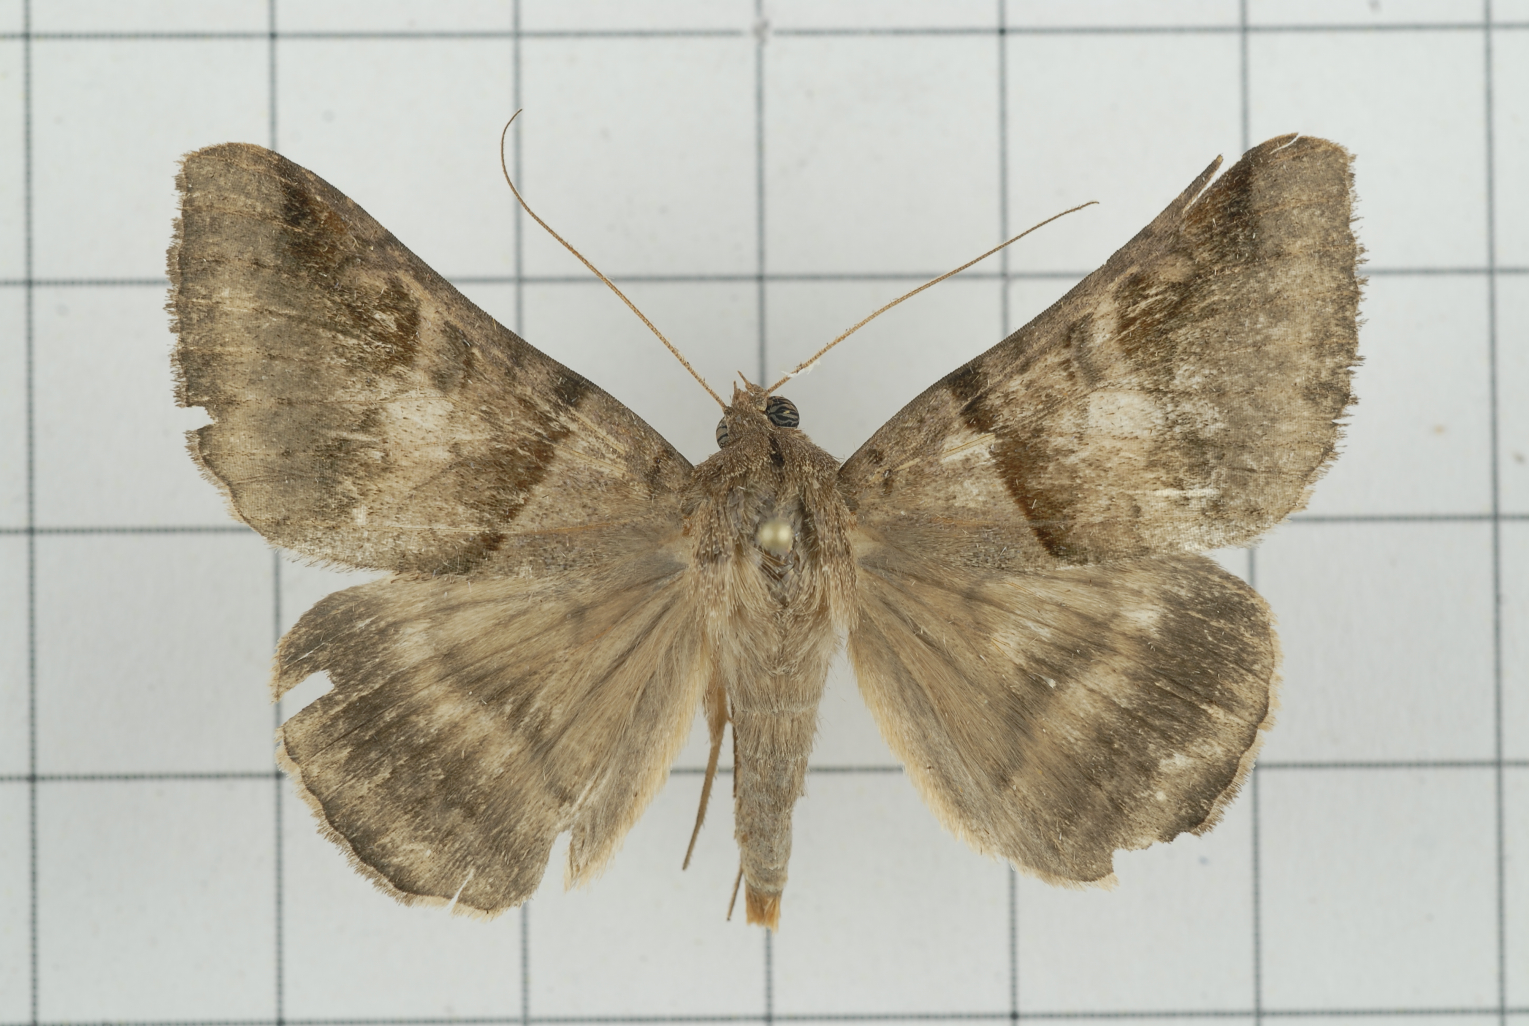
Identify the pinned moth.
Mocis undata
